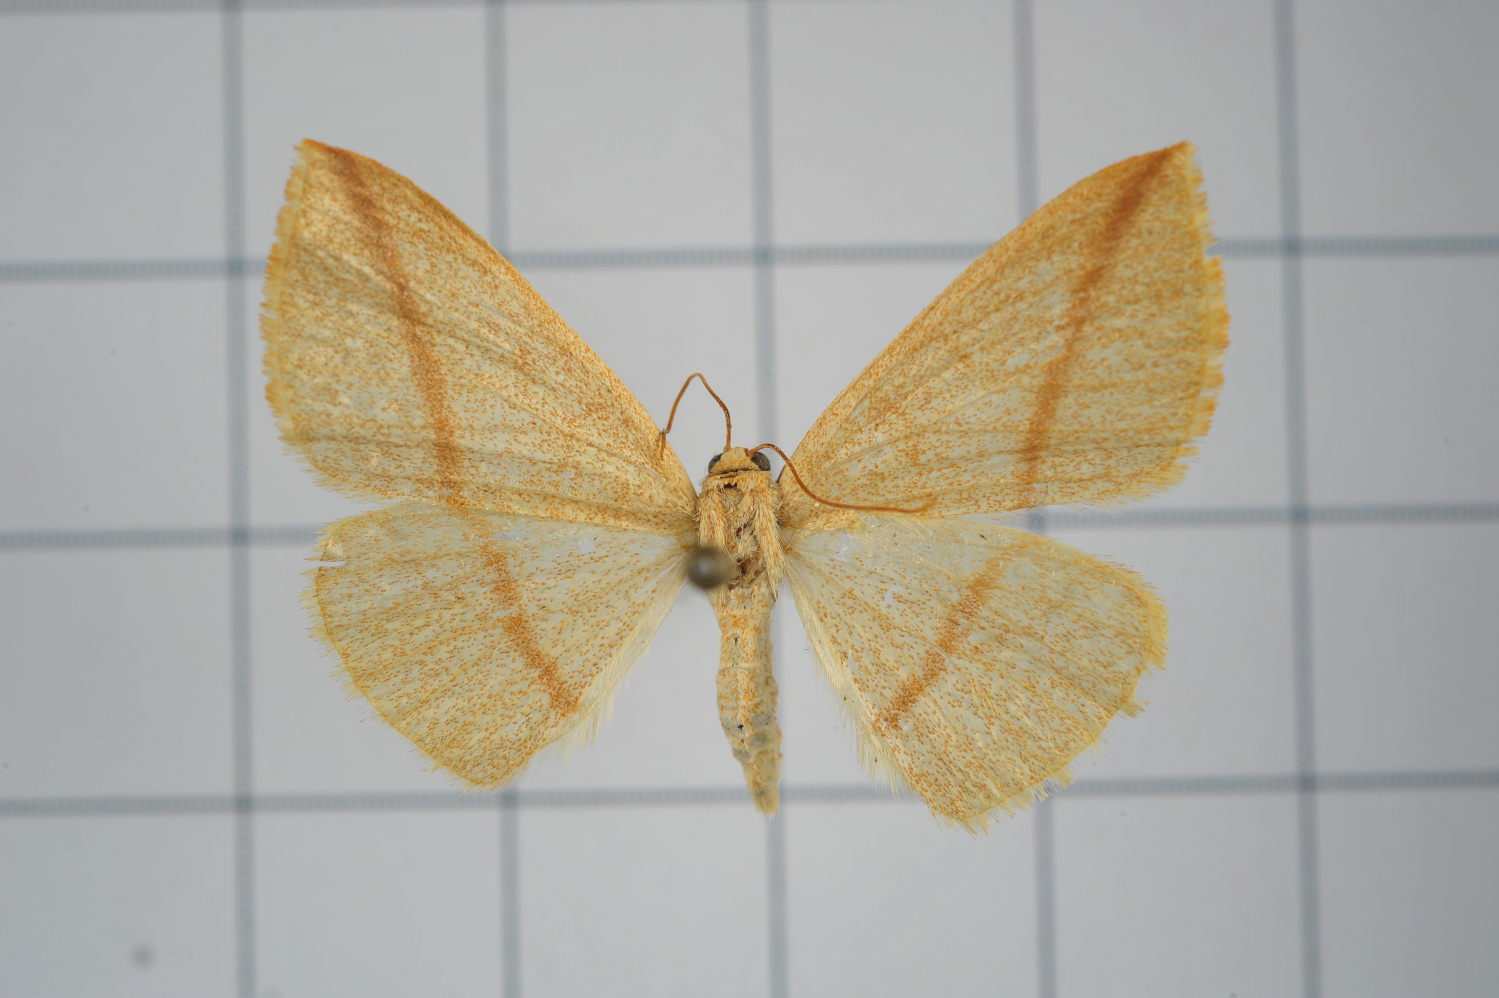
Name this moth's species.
Parabapta unifasciata
